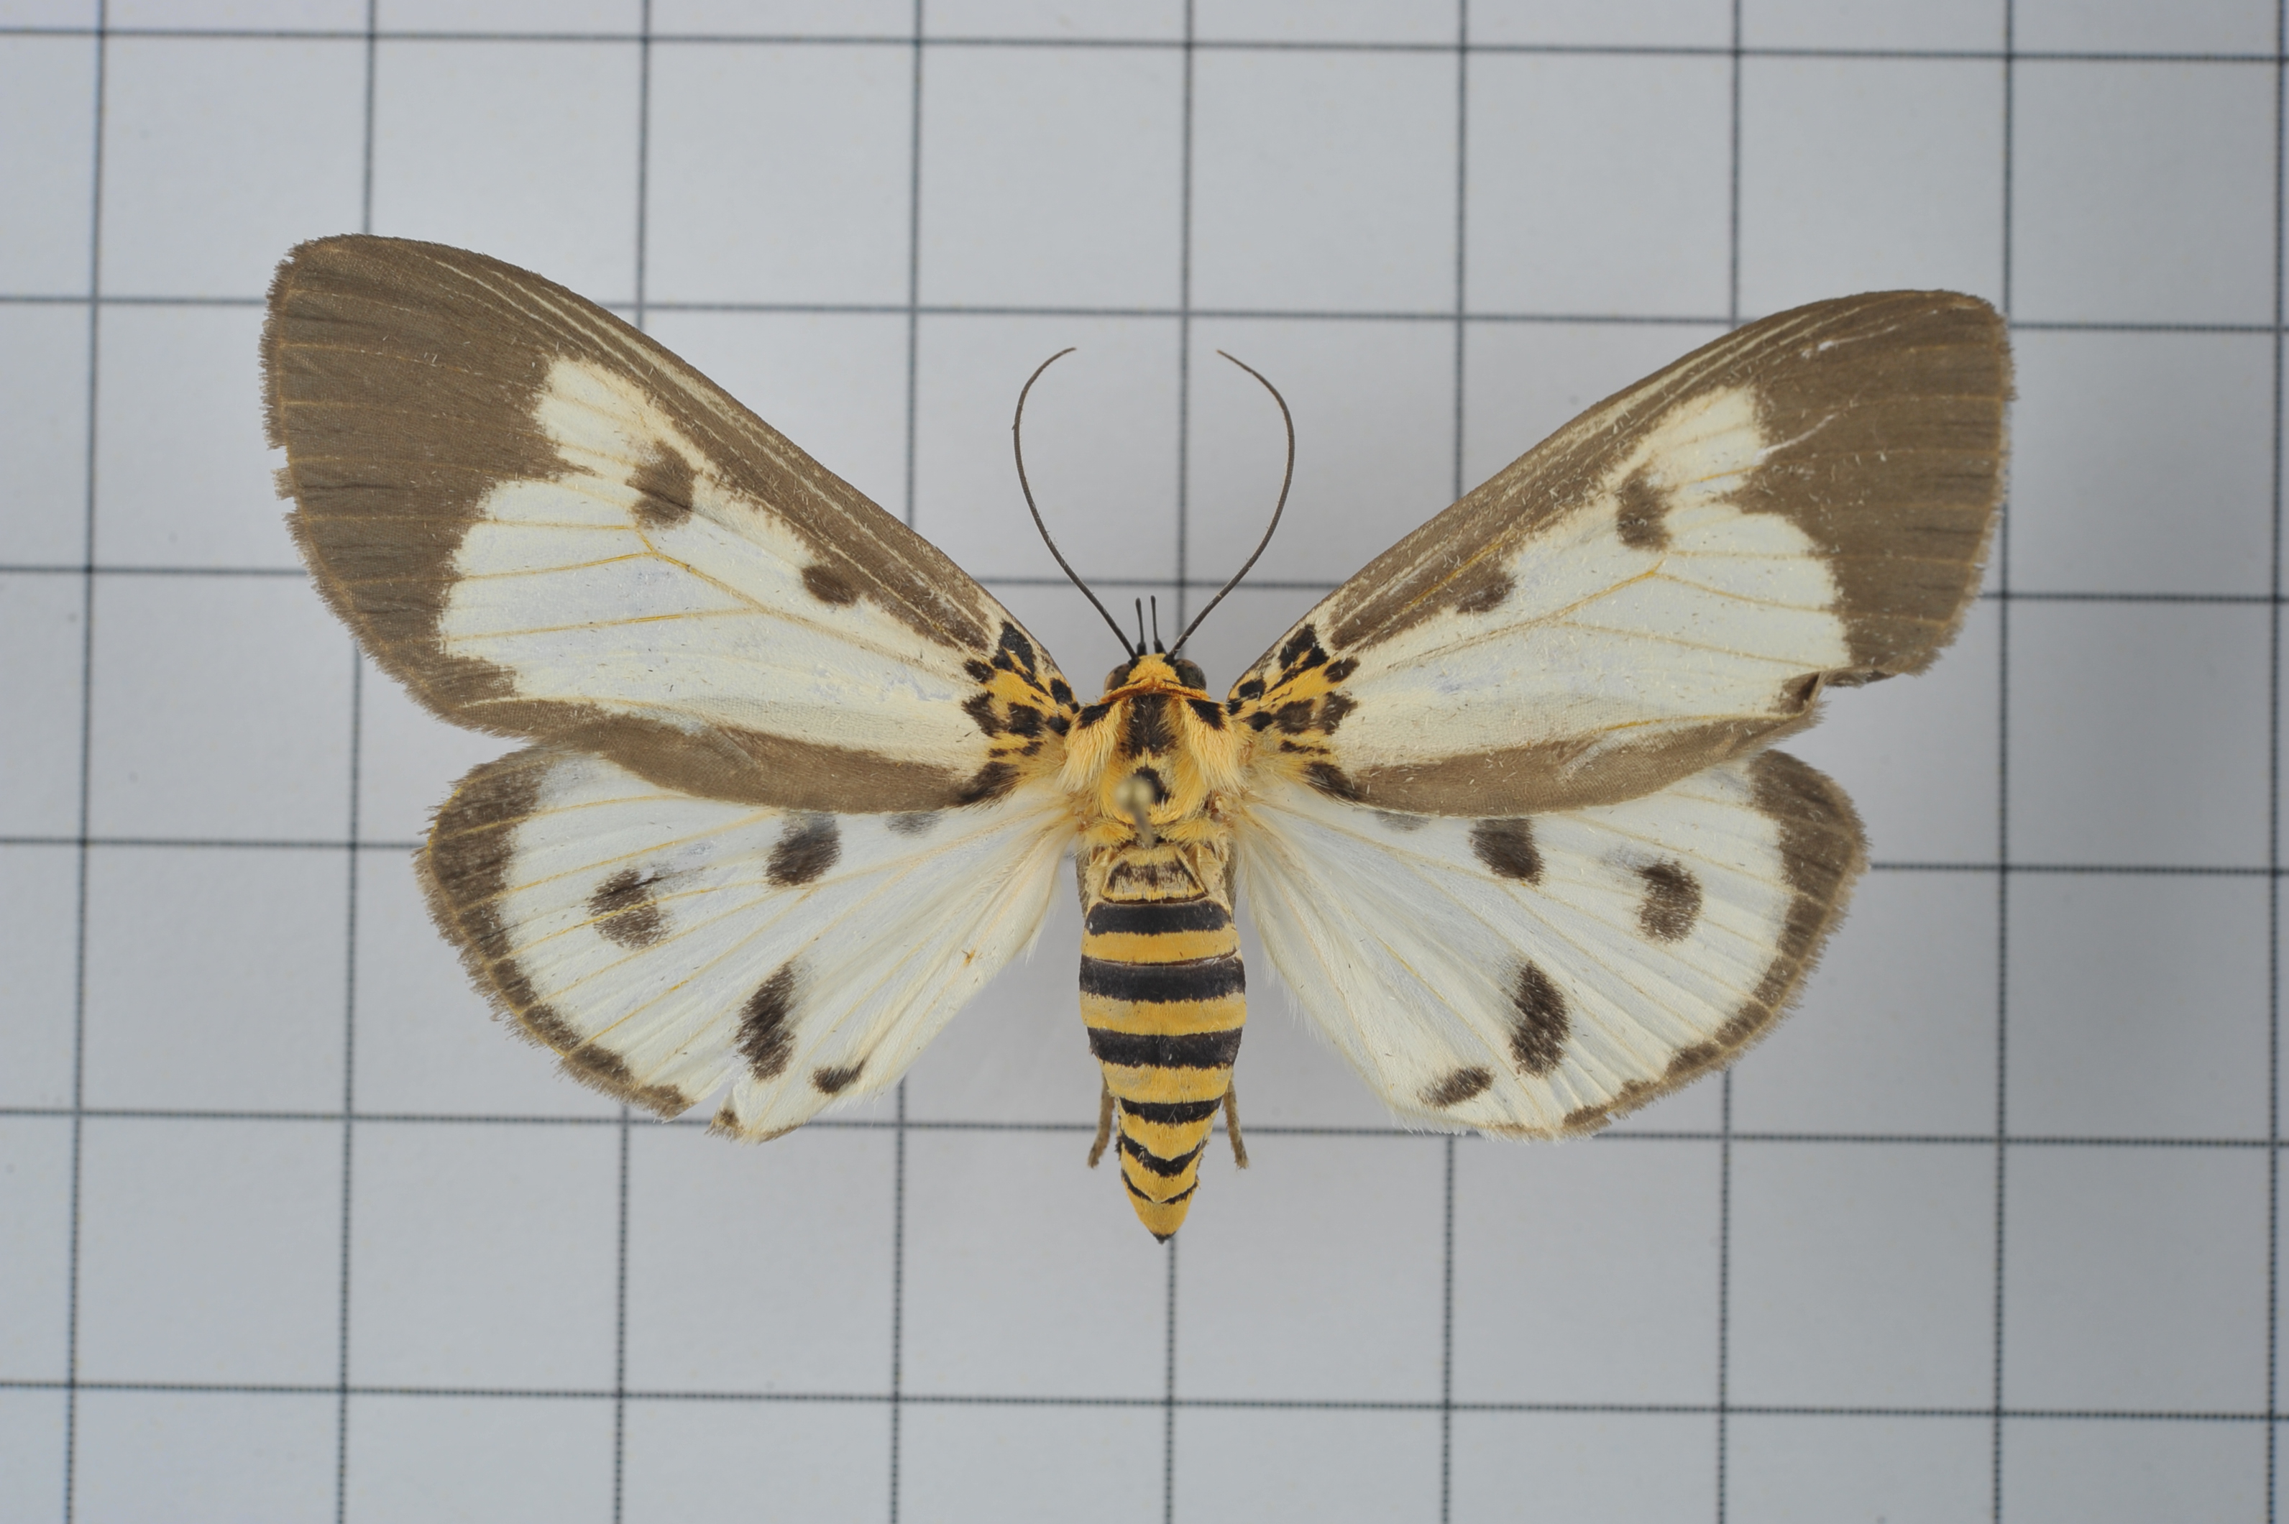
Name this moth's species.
Asota plana lacteata
